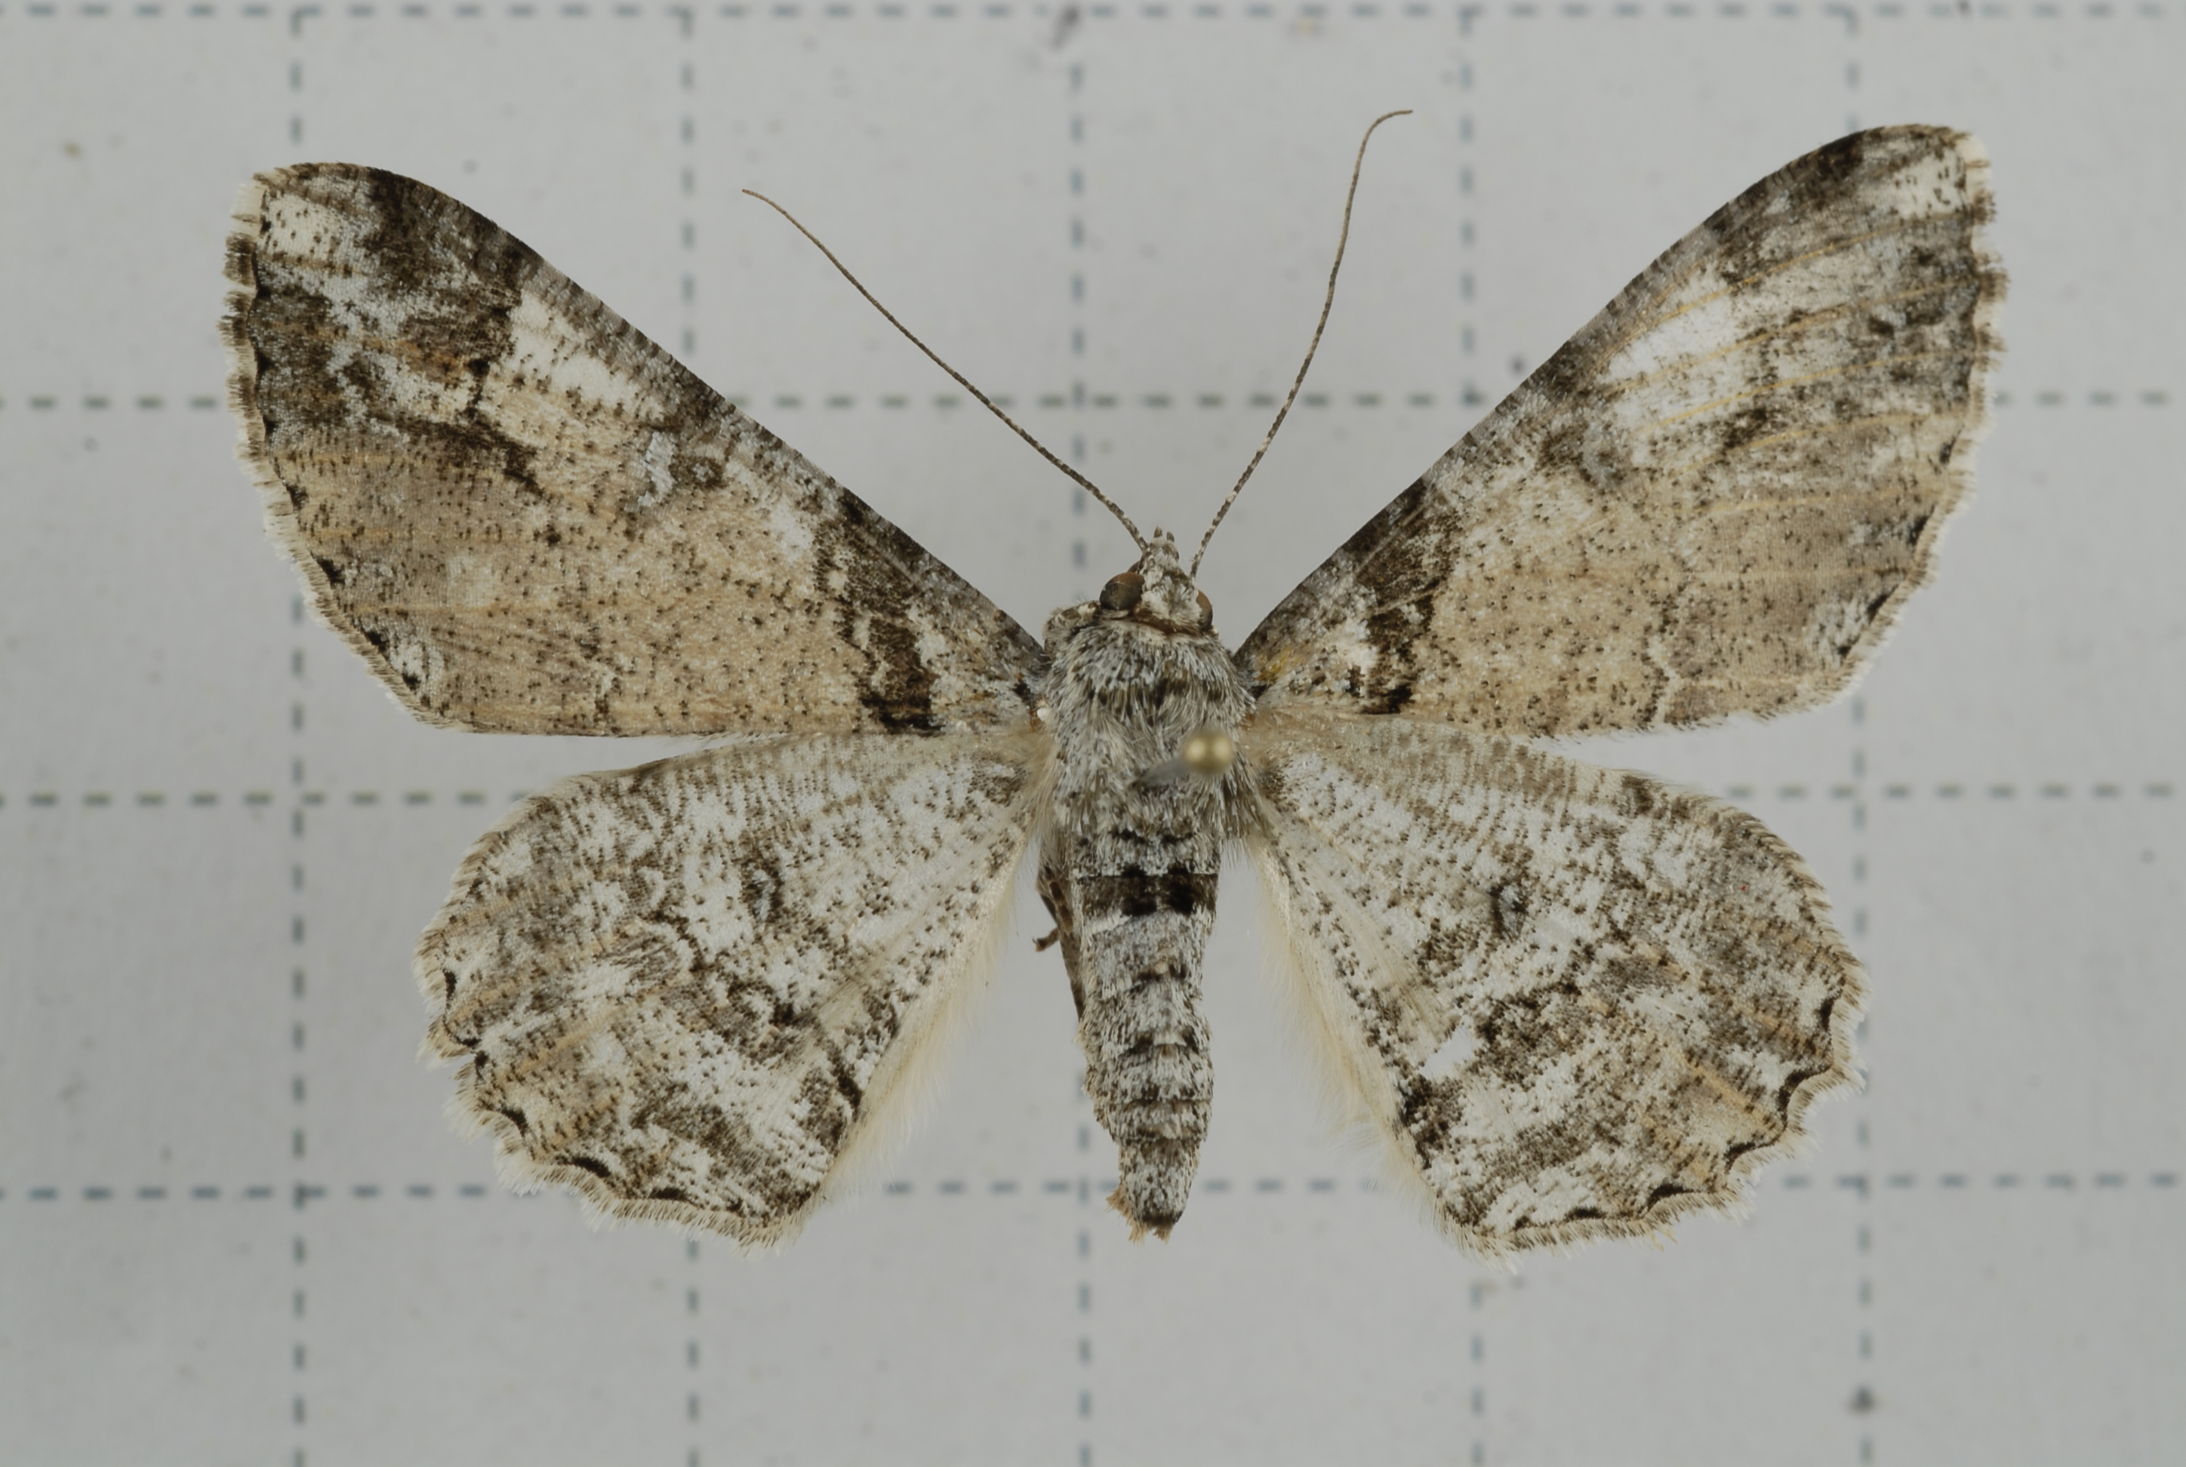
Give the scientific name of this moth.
Cleora fraterna
